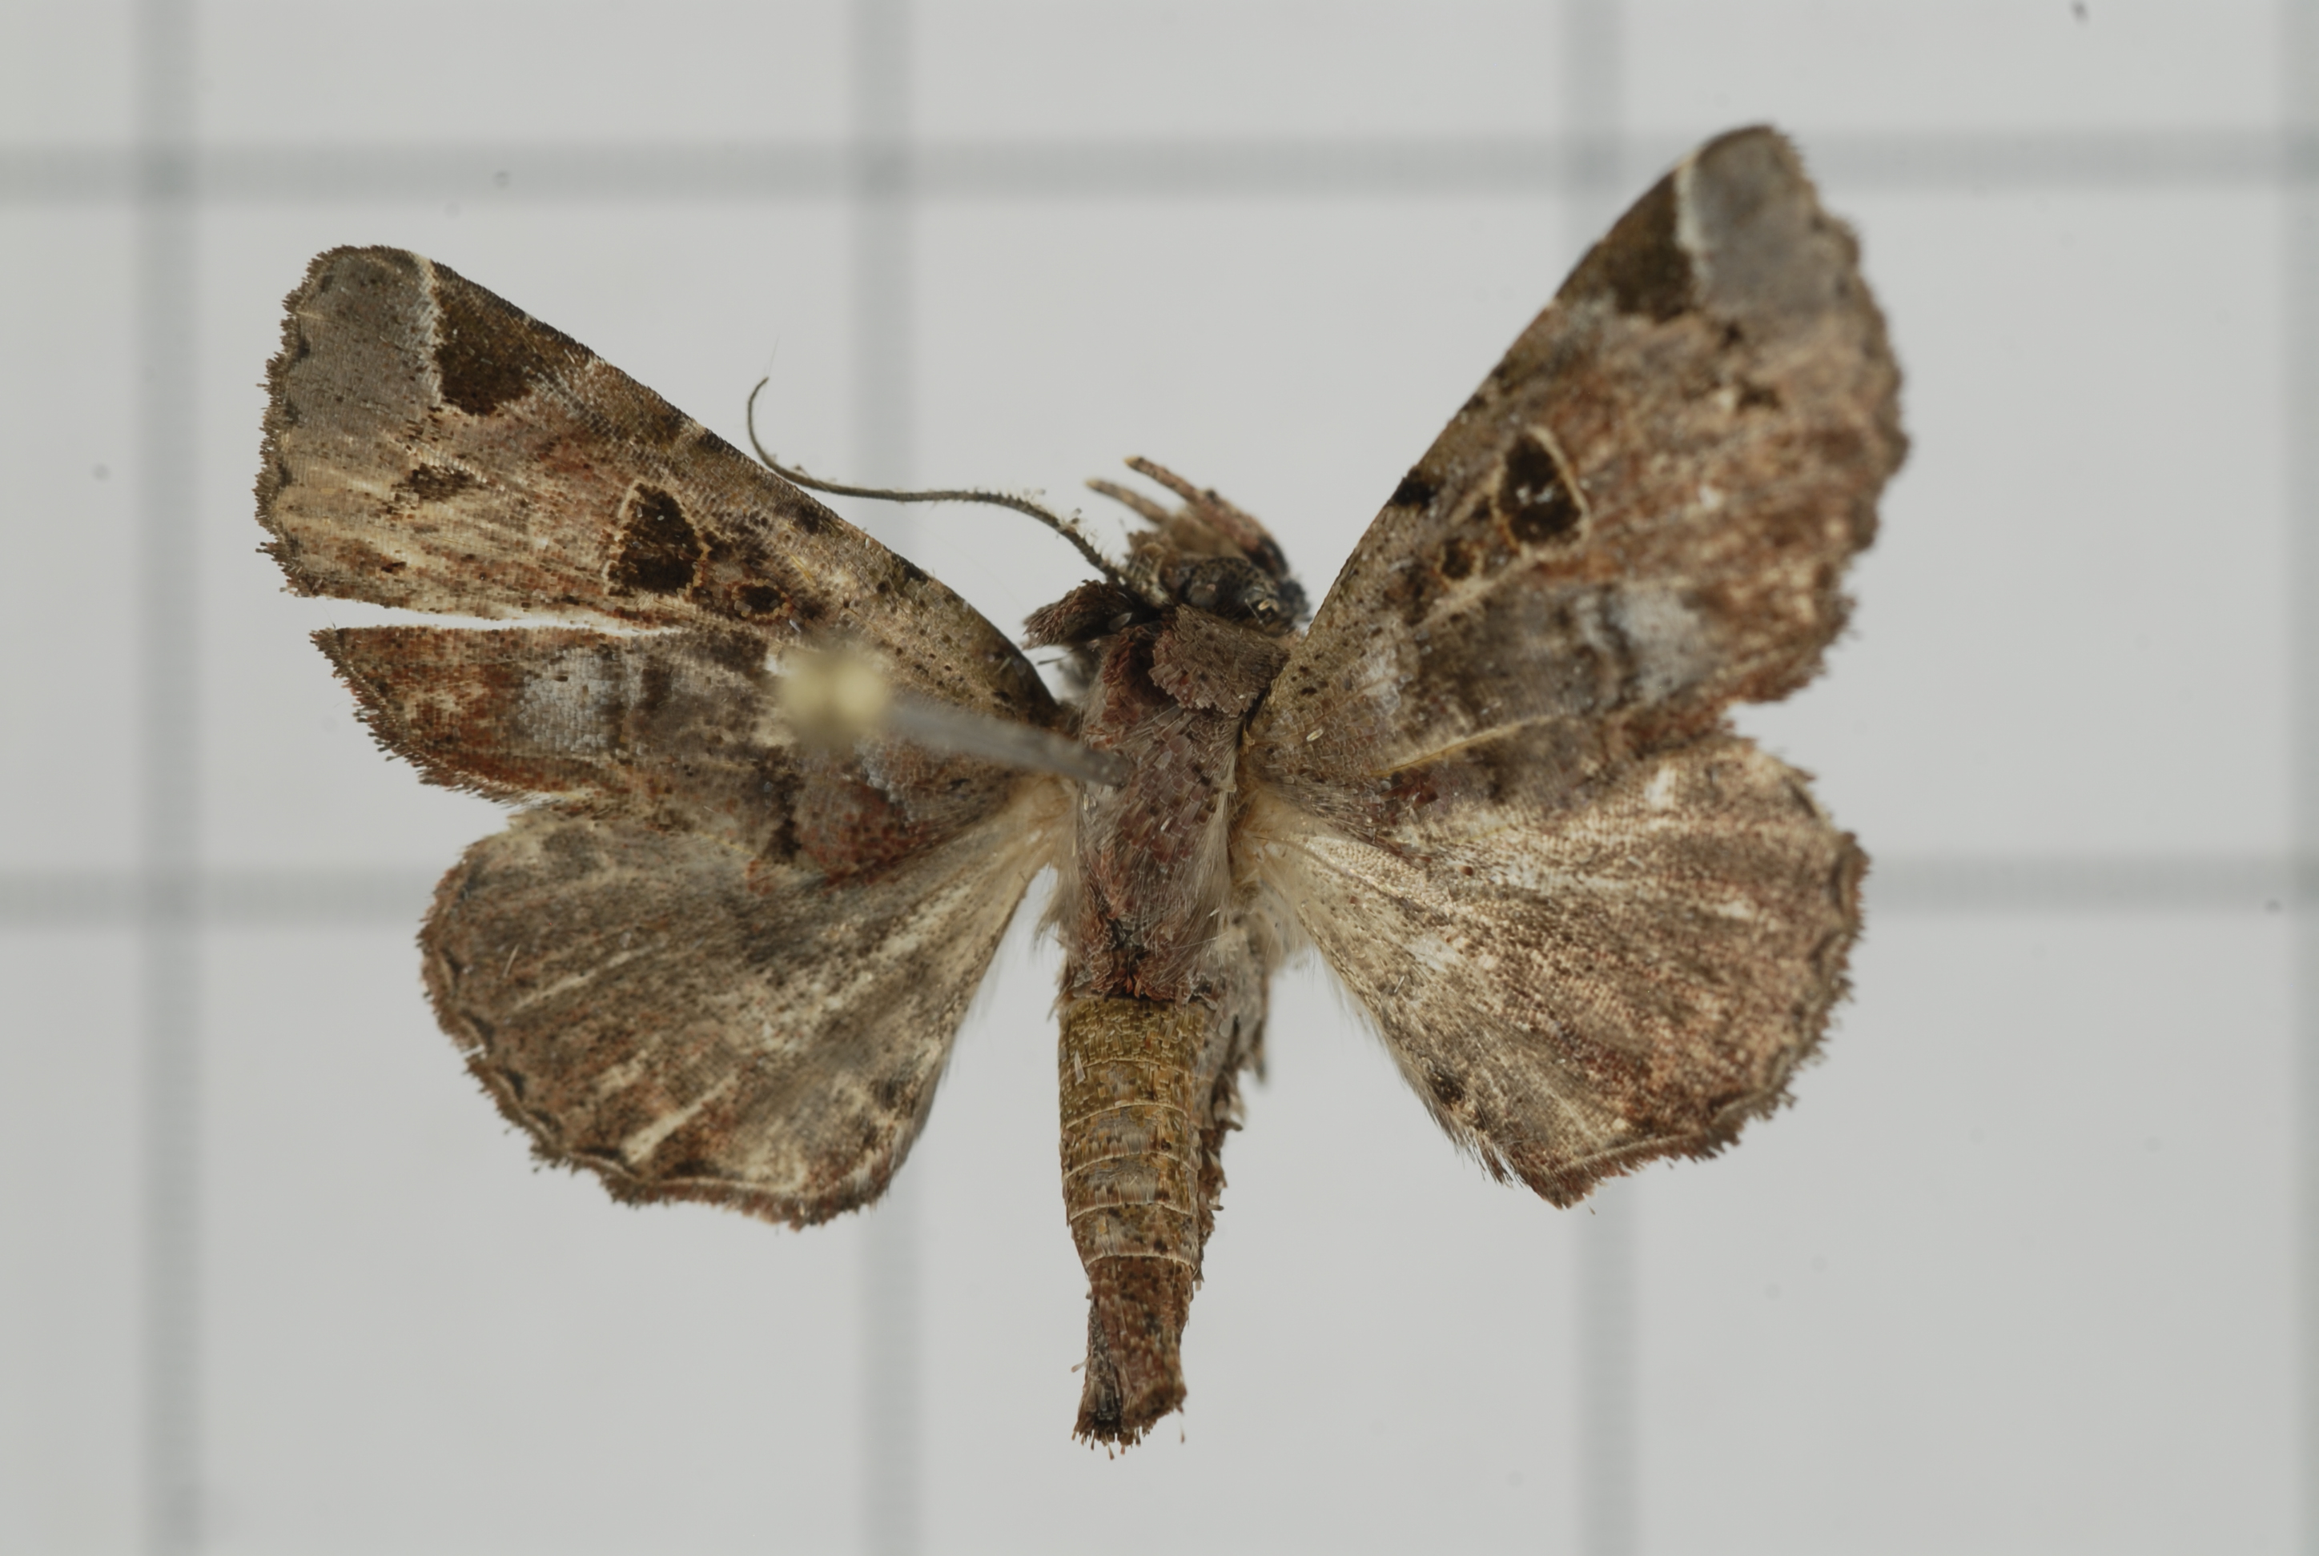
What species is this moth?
Atacira affinis
